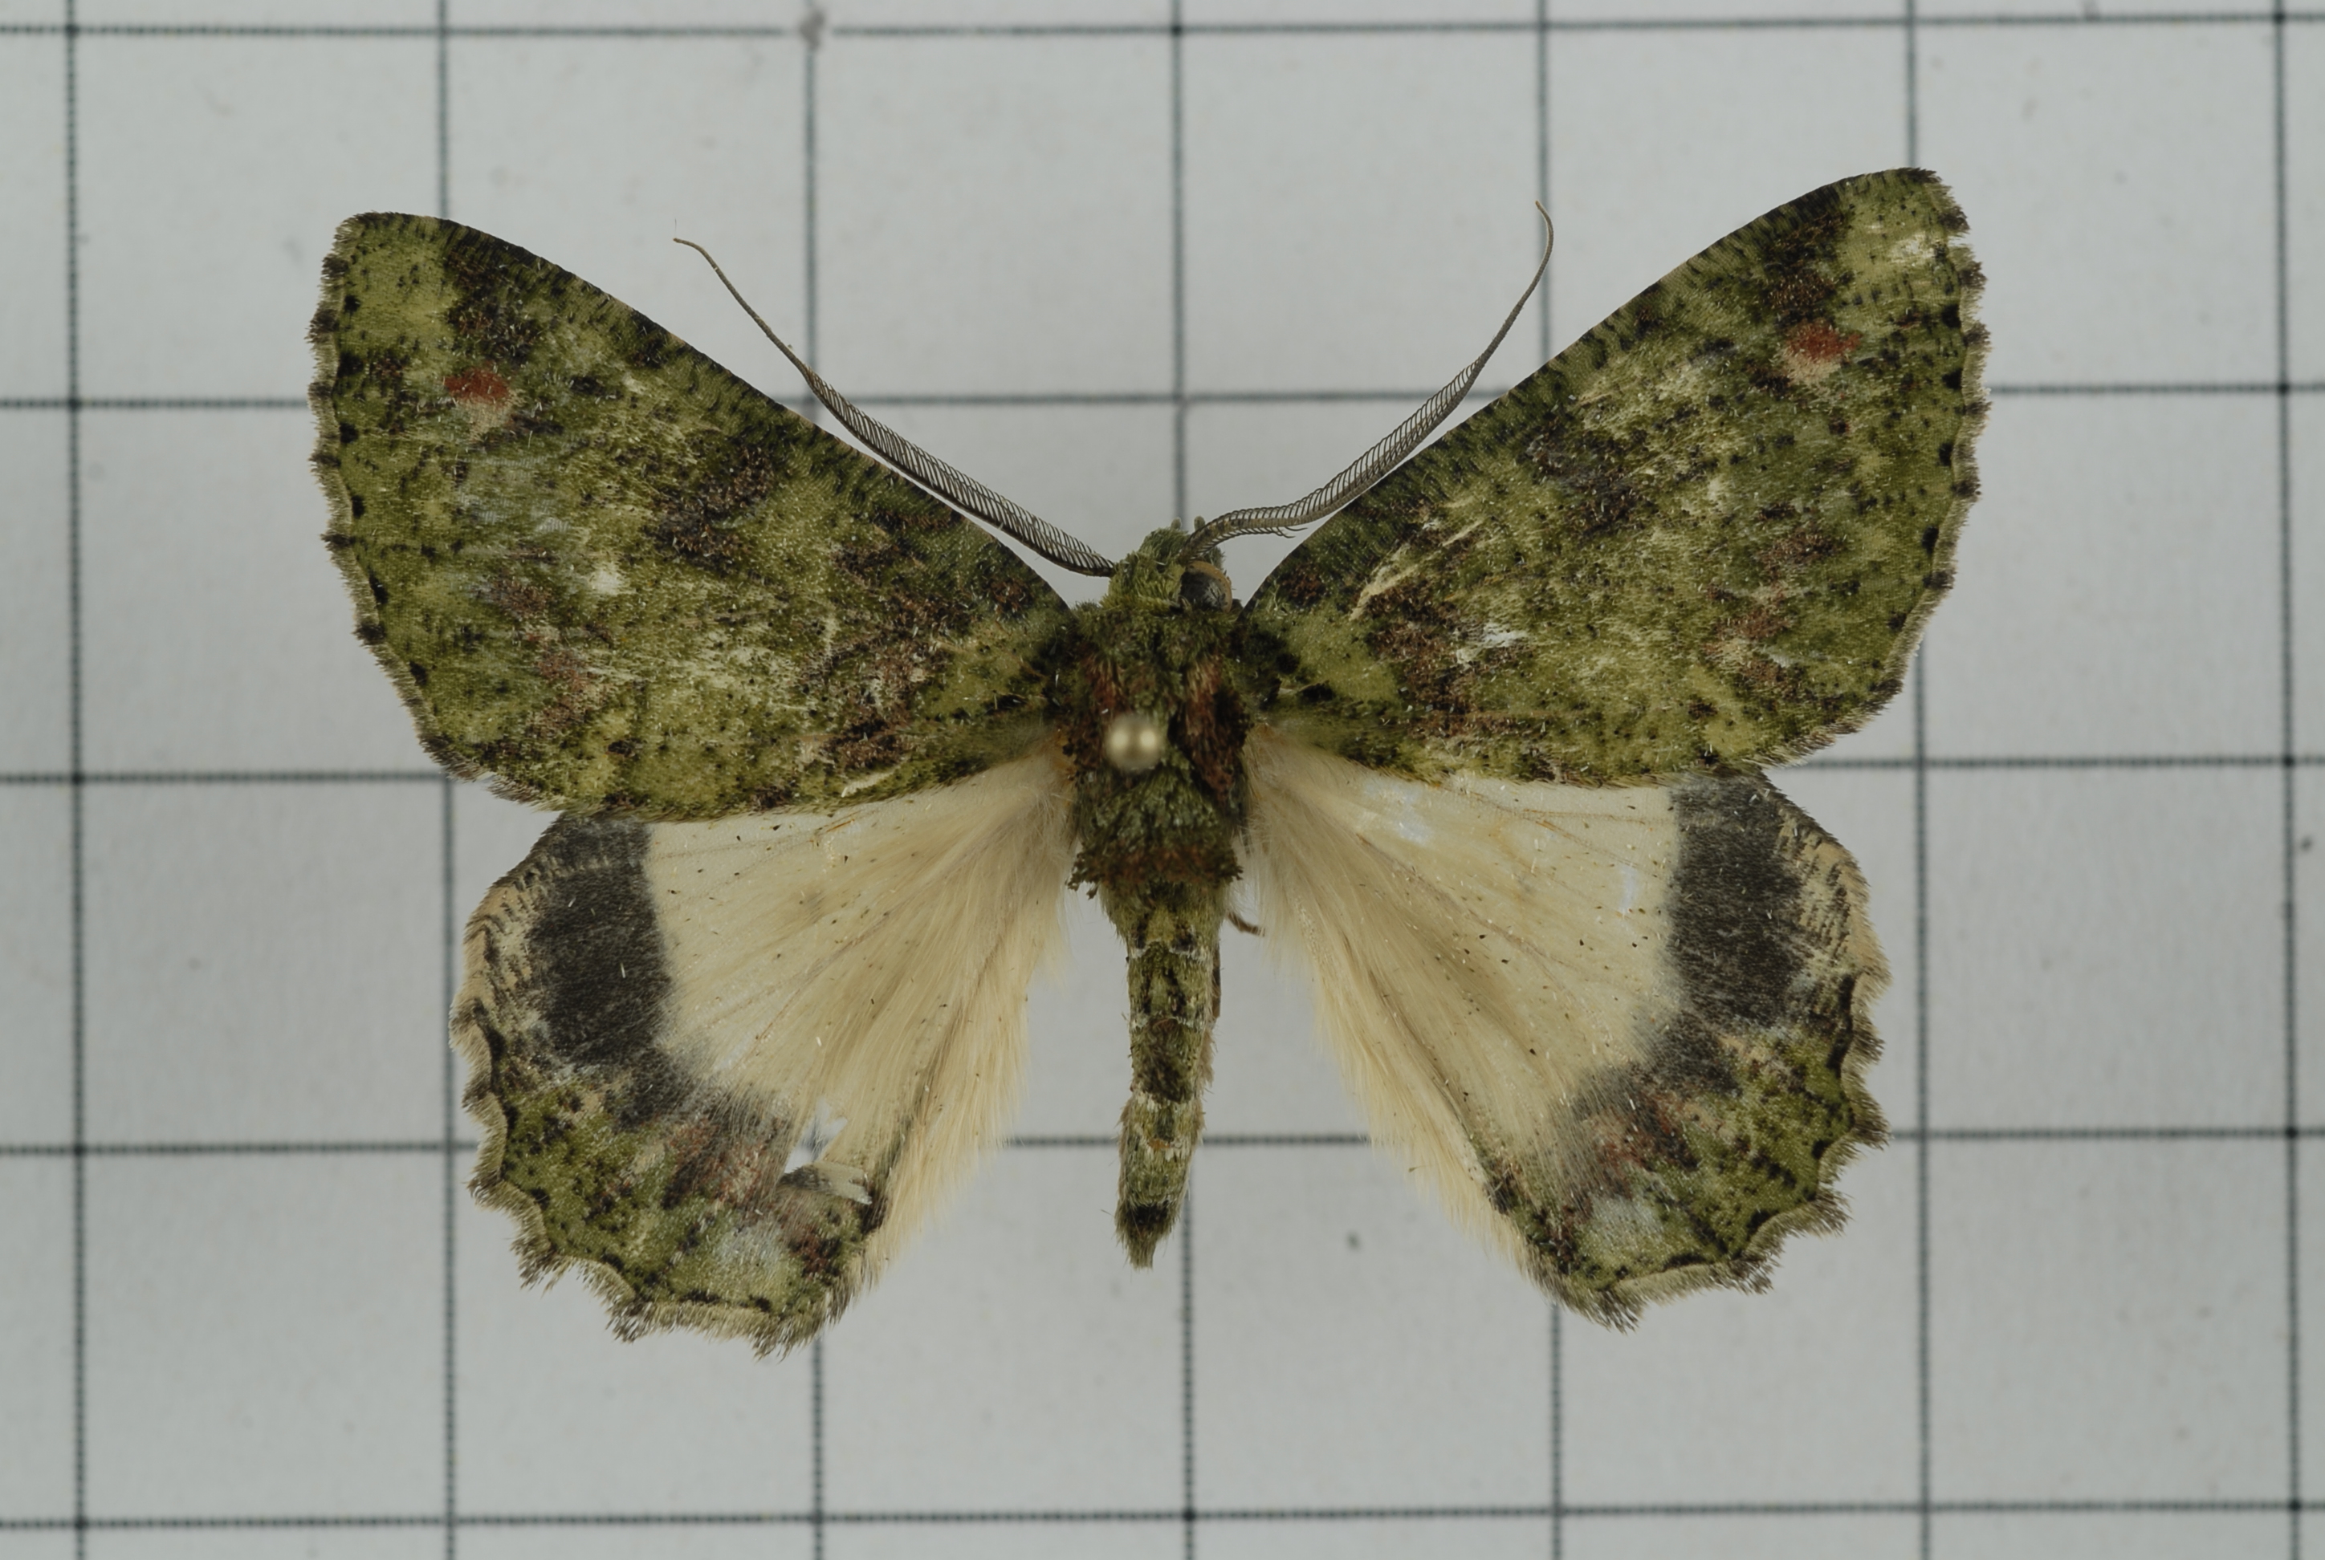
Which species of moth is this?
Dindica taiwana
